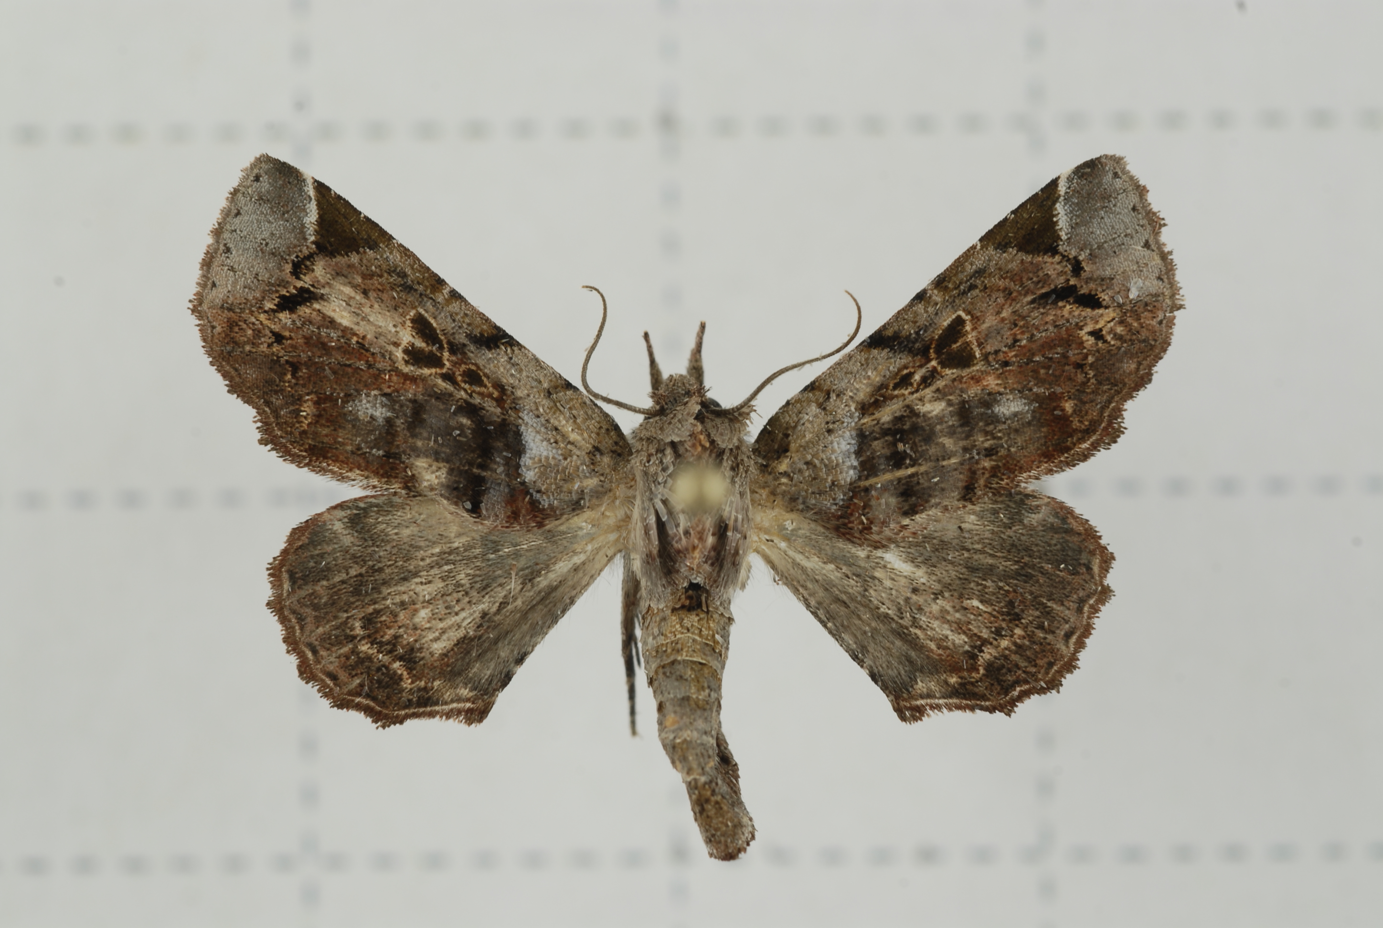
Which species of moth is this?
Atacira affinis
